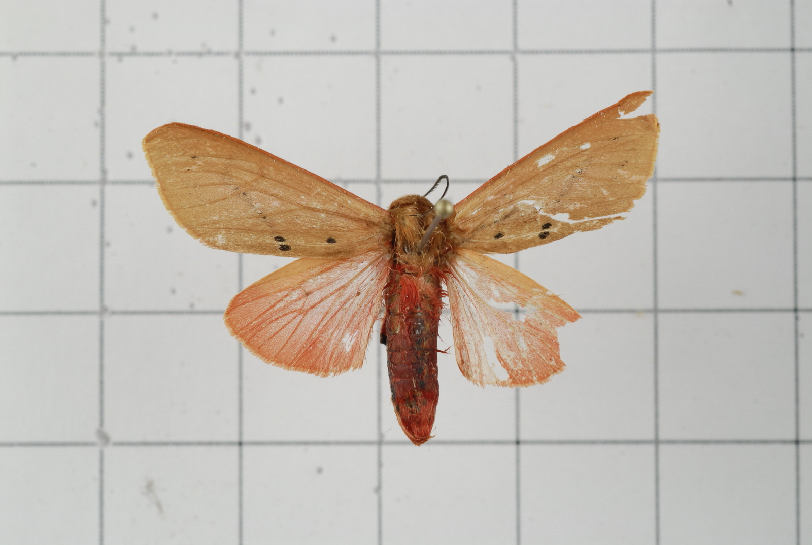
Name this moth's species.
Spilarctia wilemani
